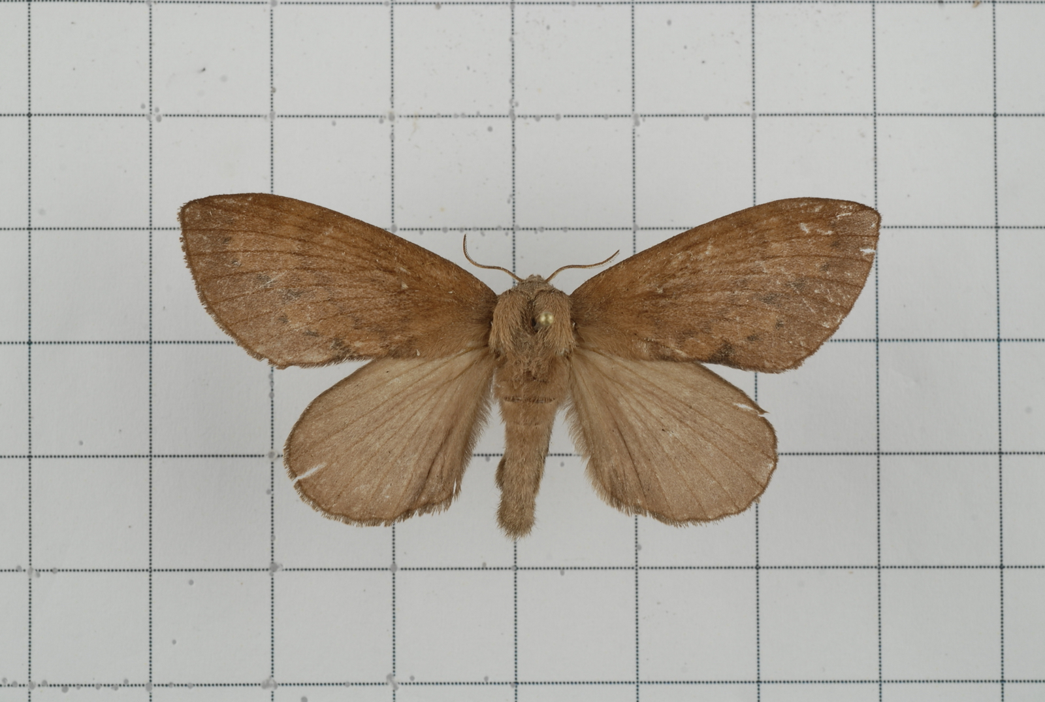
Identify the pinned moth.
Dendrolimus punctatus
